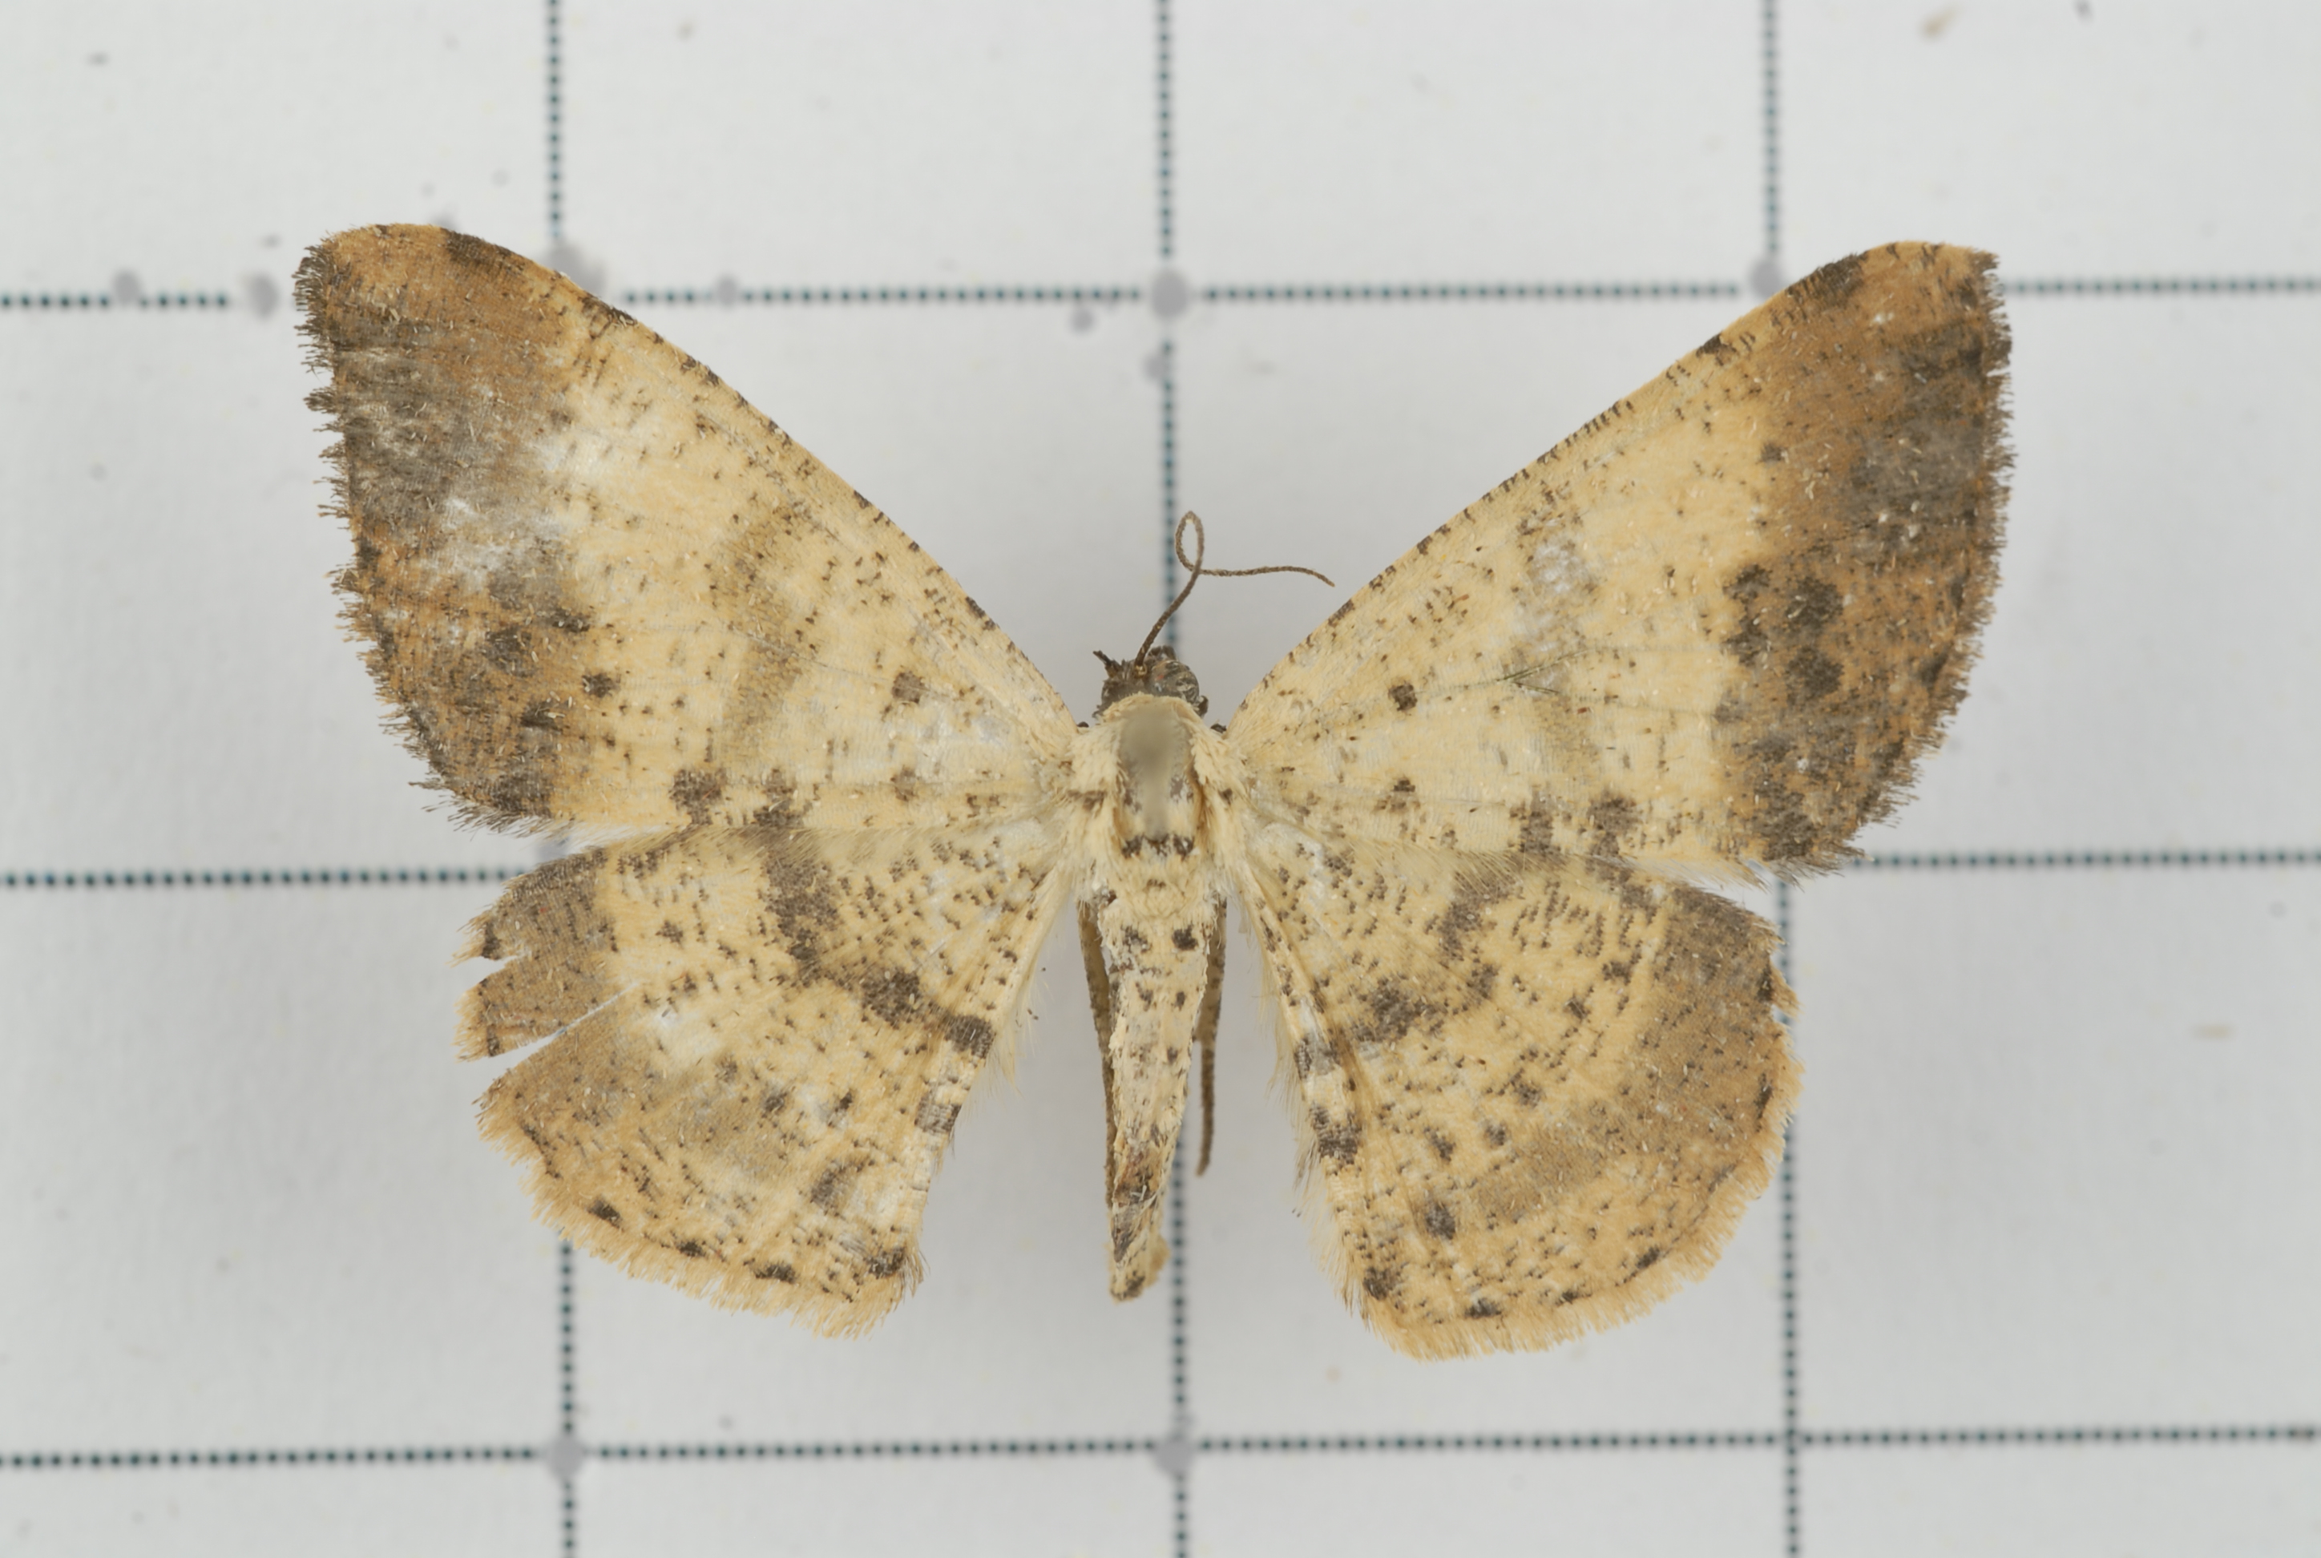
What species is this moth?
Lophobates inchoata
